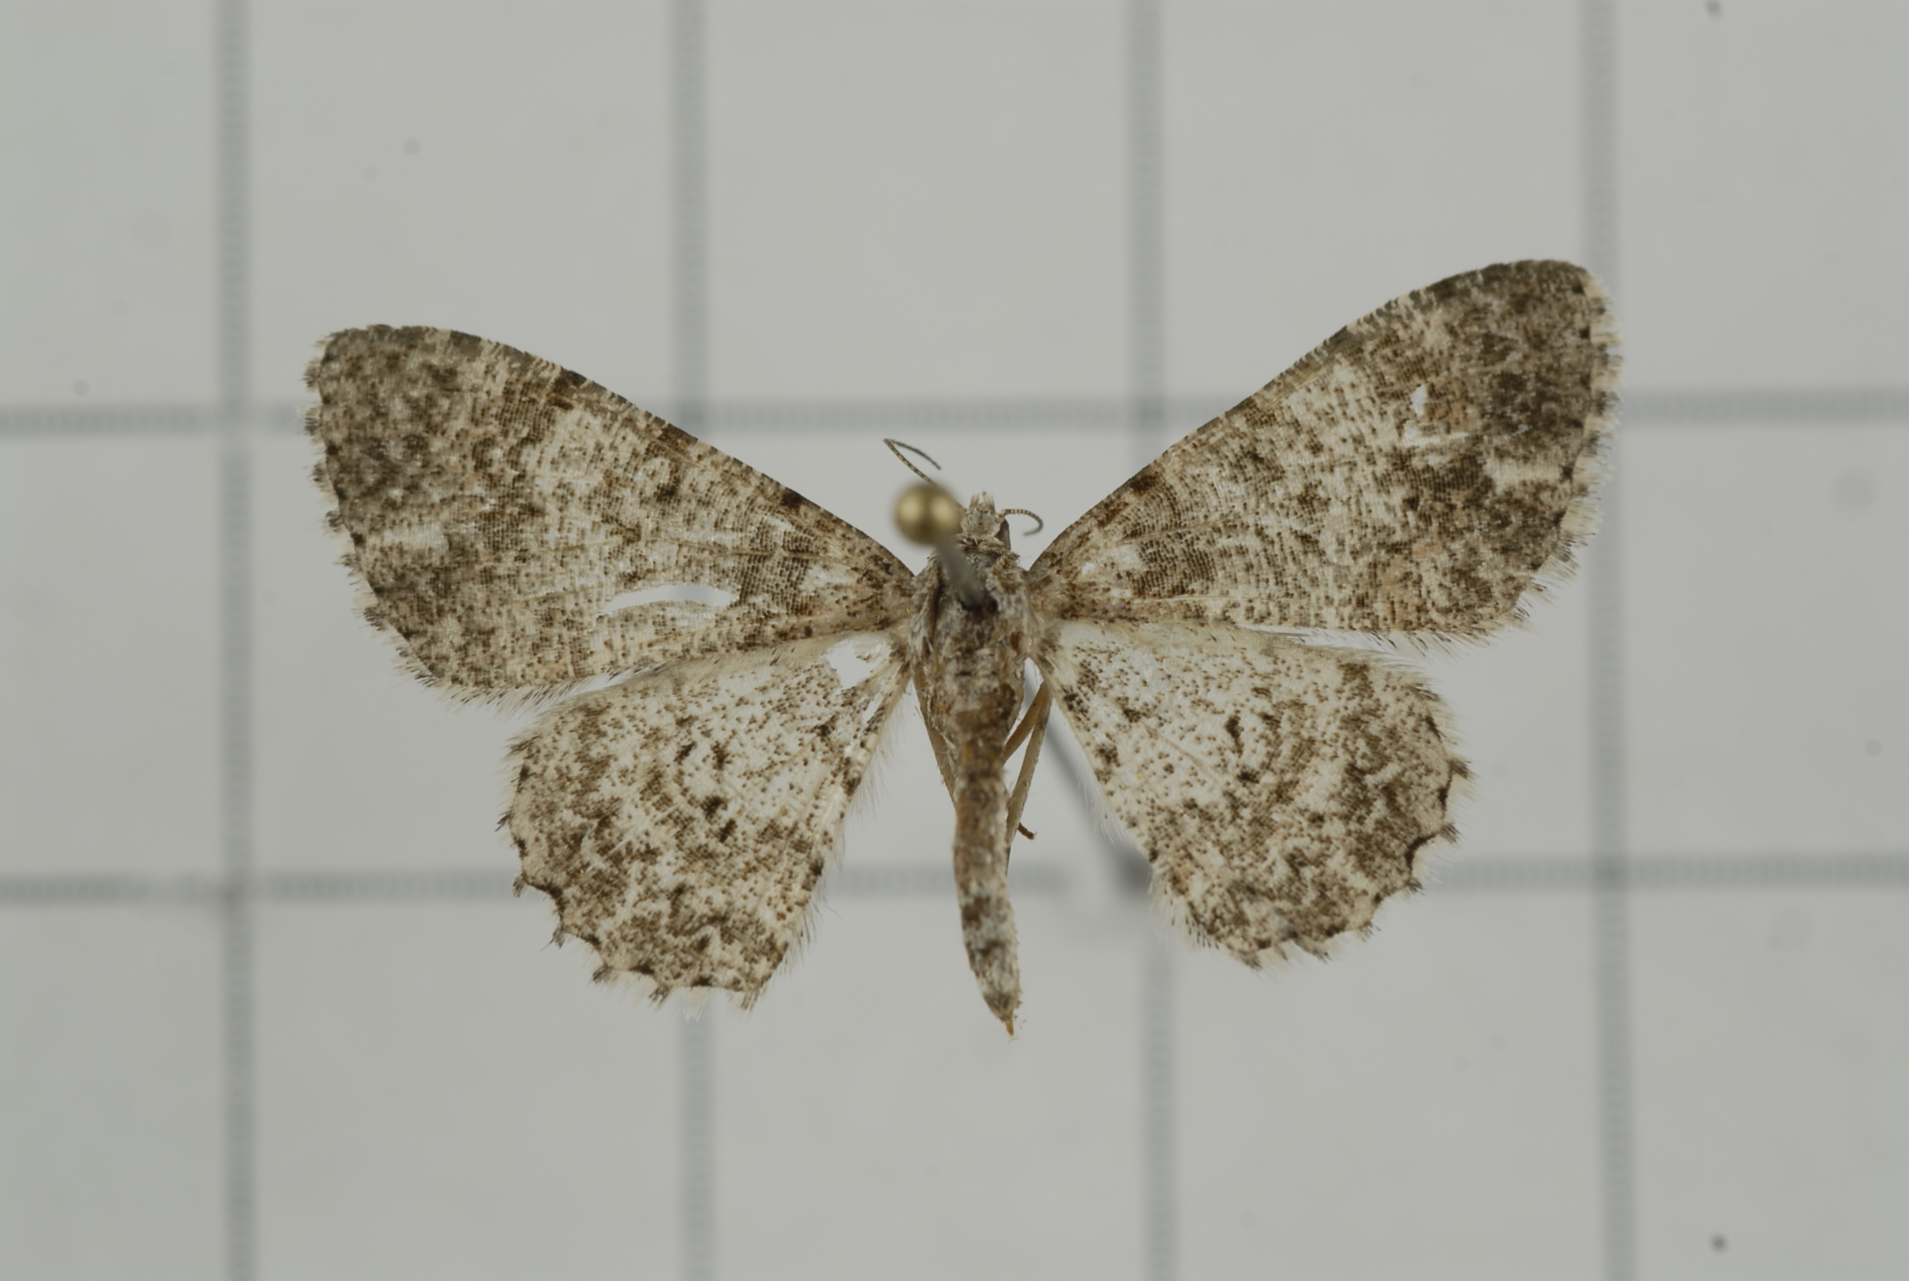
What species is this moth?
Myrioblephara simplaria simplaria
